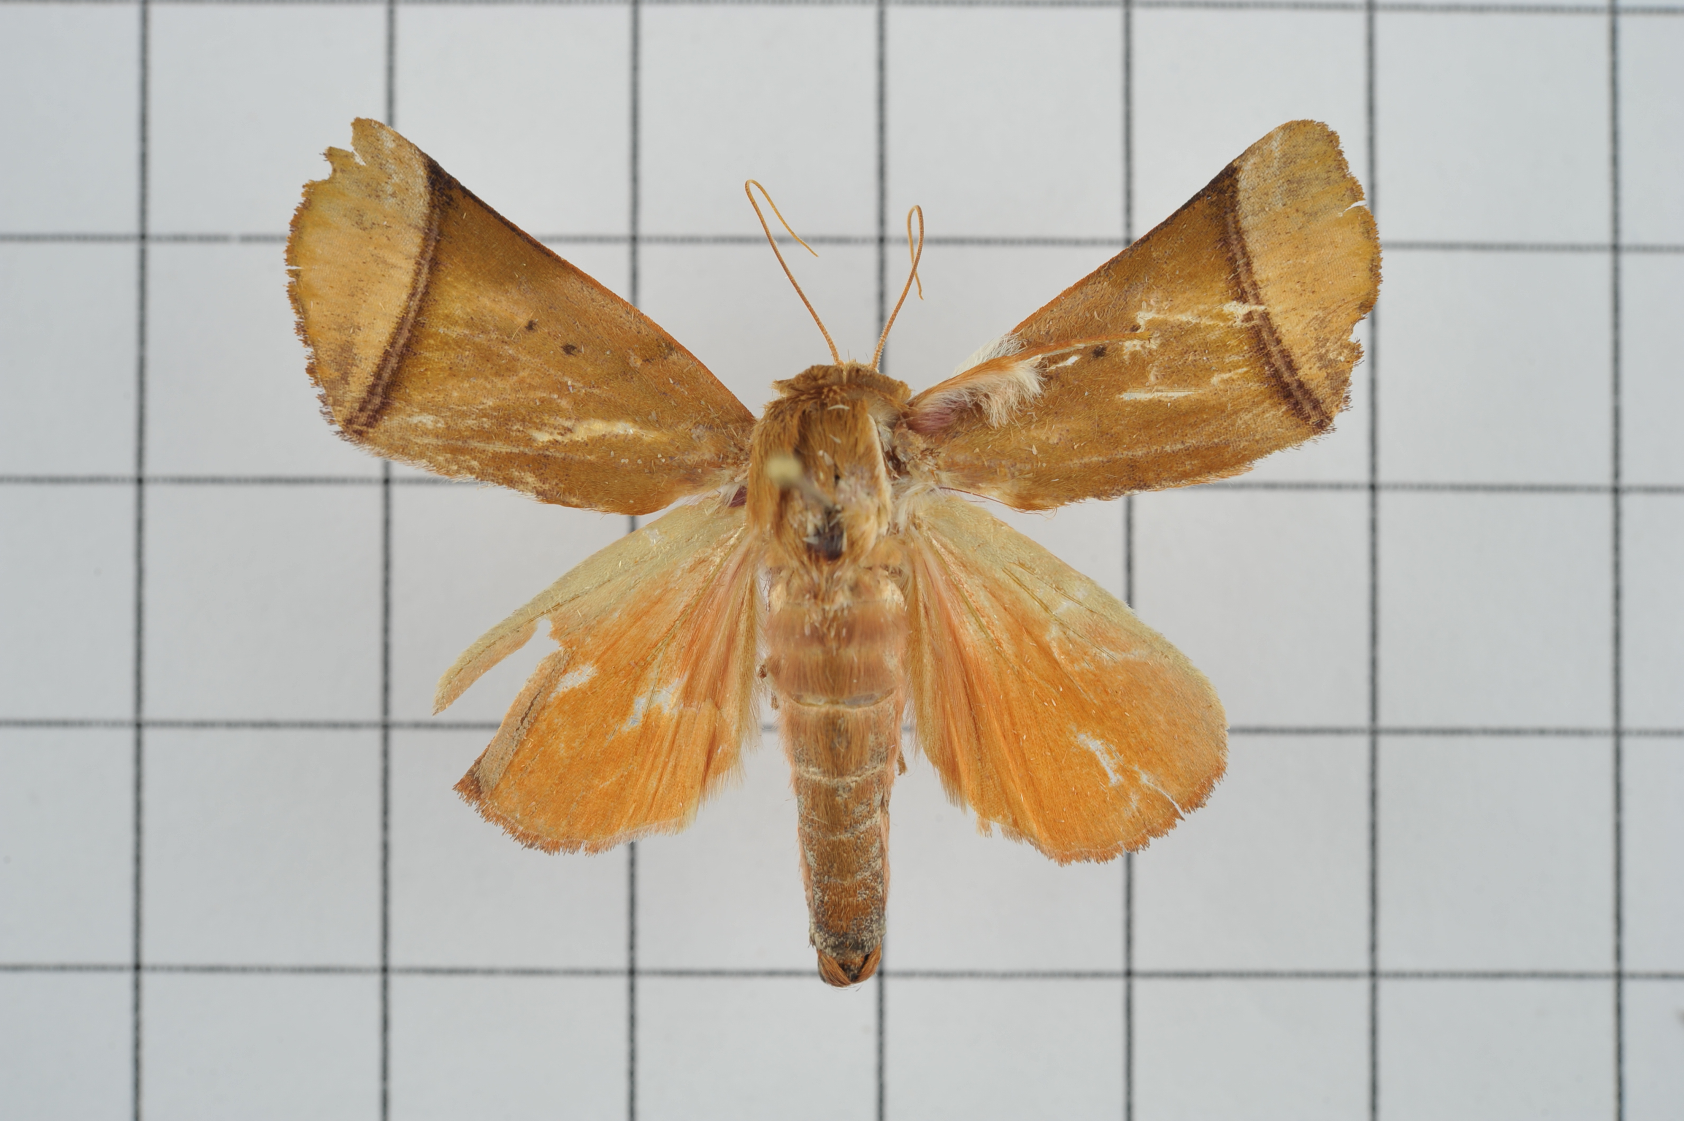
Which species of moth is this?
Carea varipes varipes
